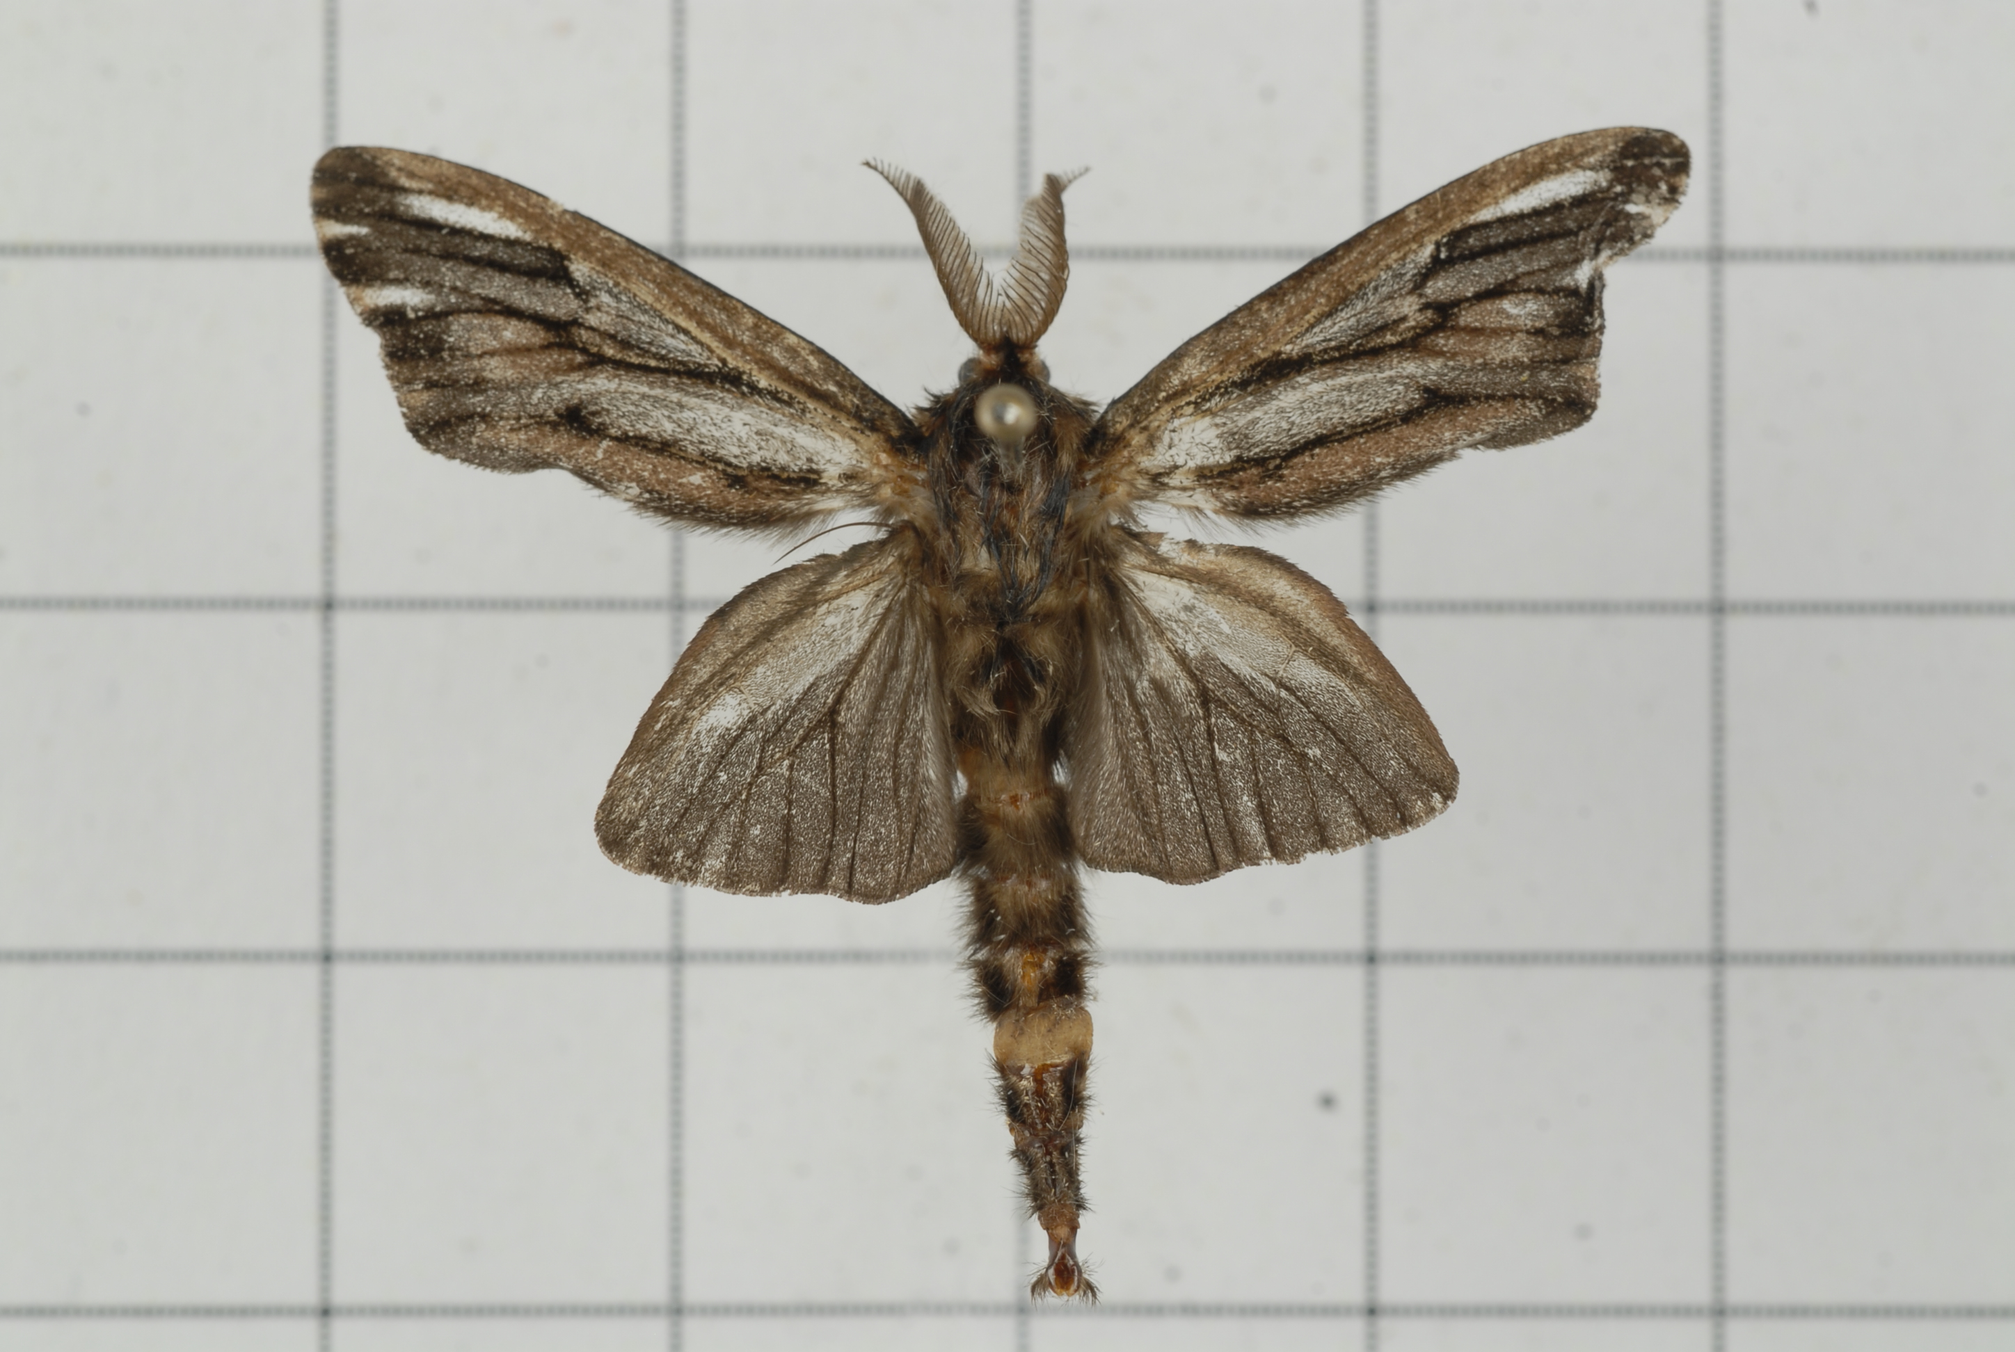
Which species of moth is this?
Eumeta variegata
